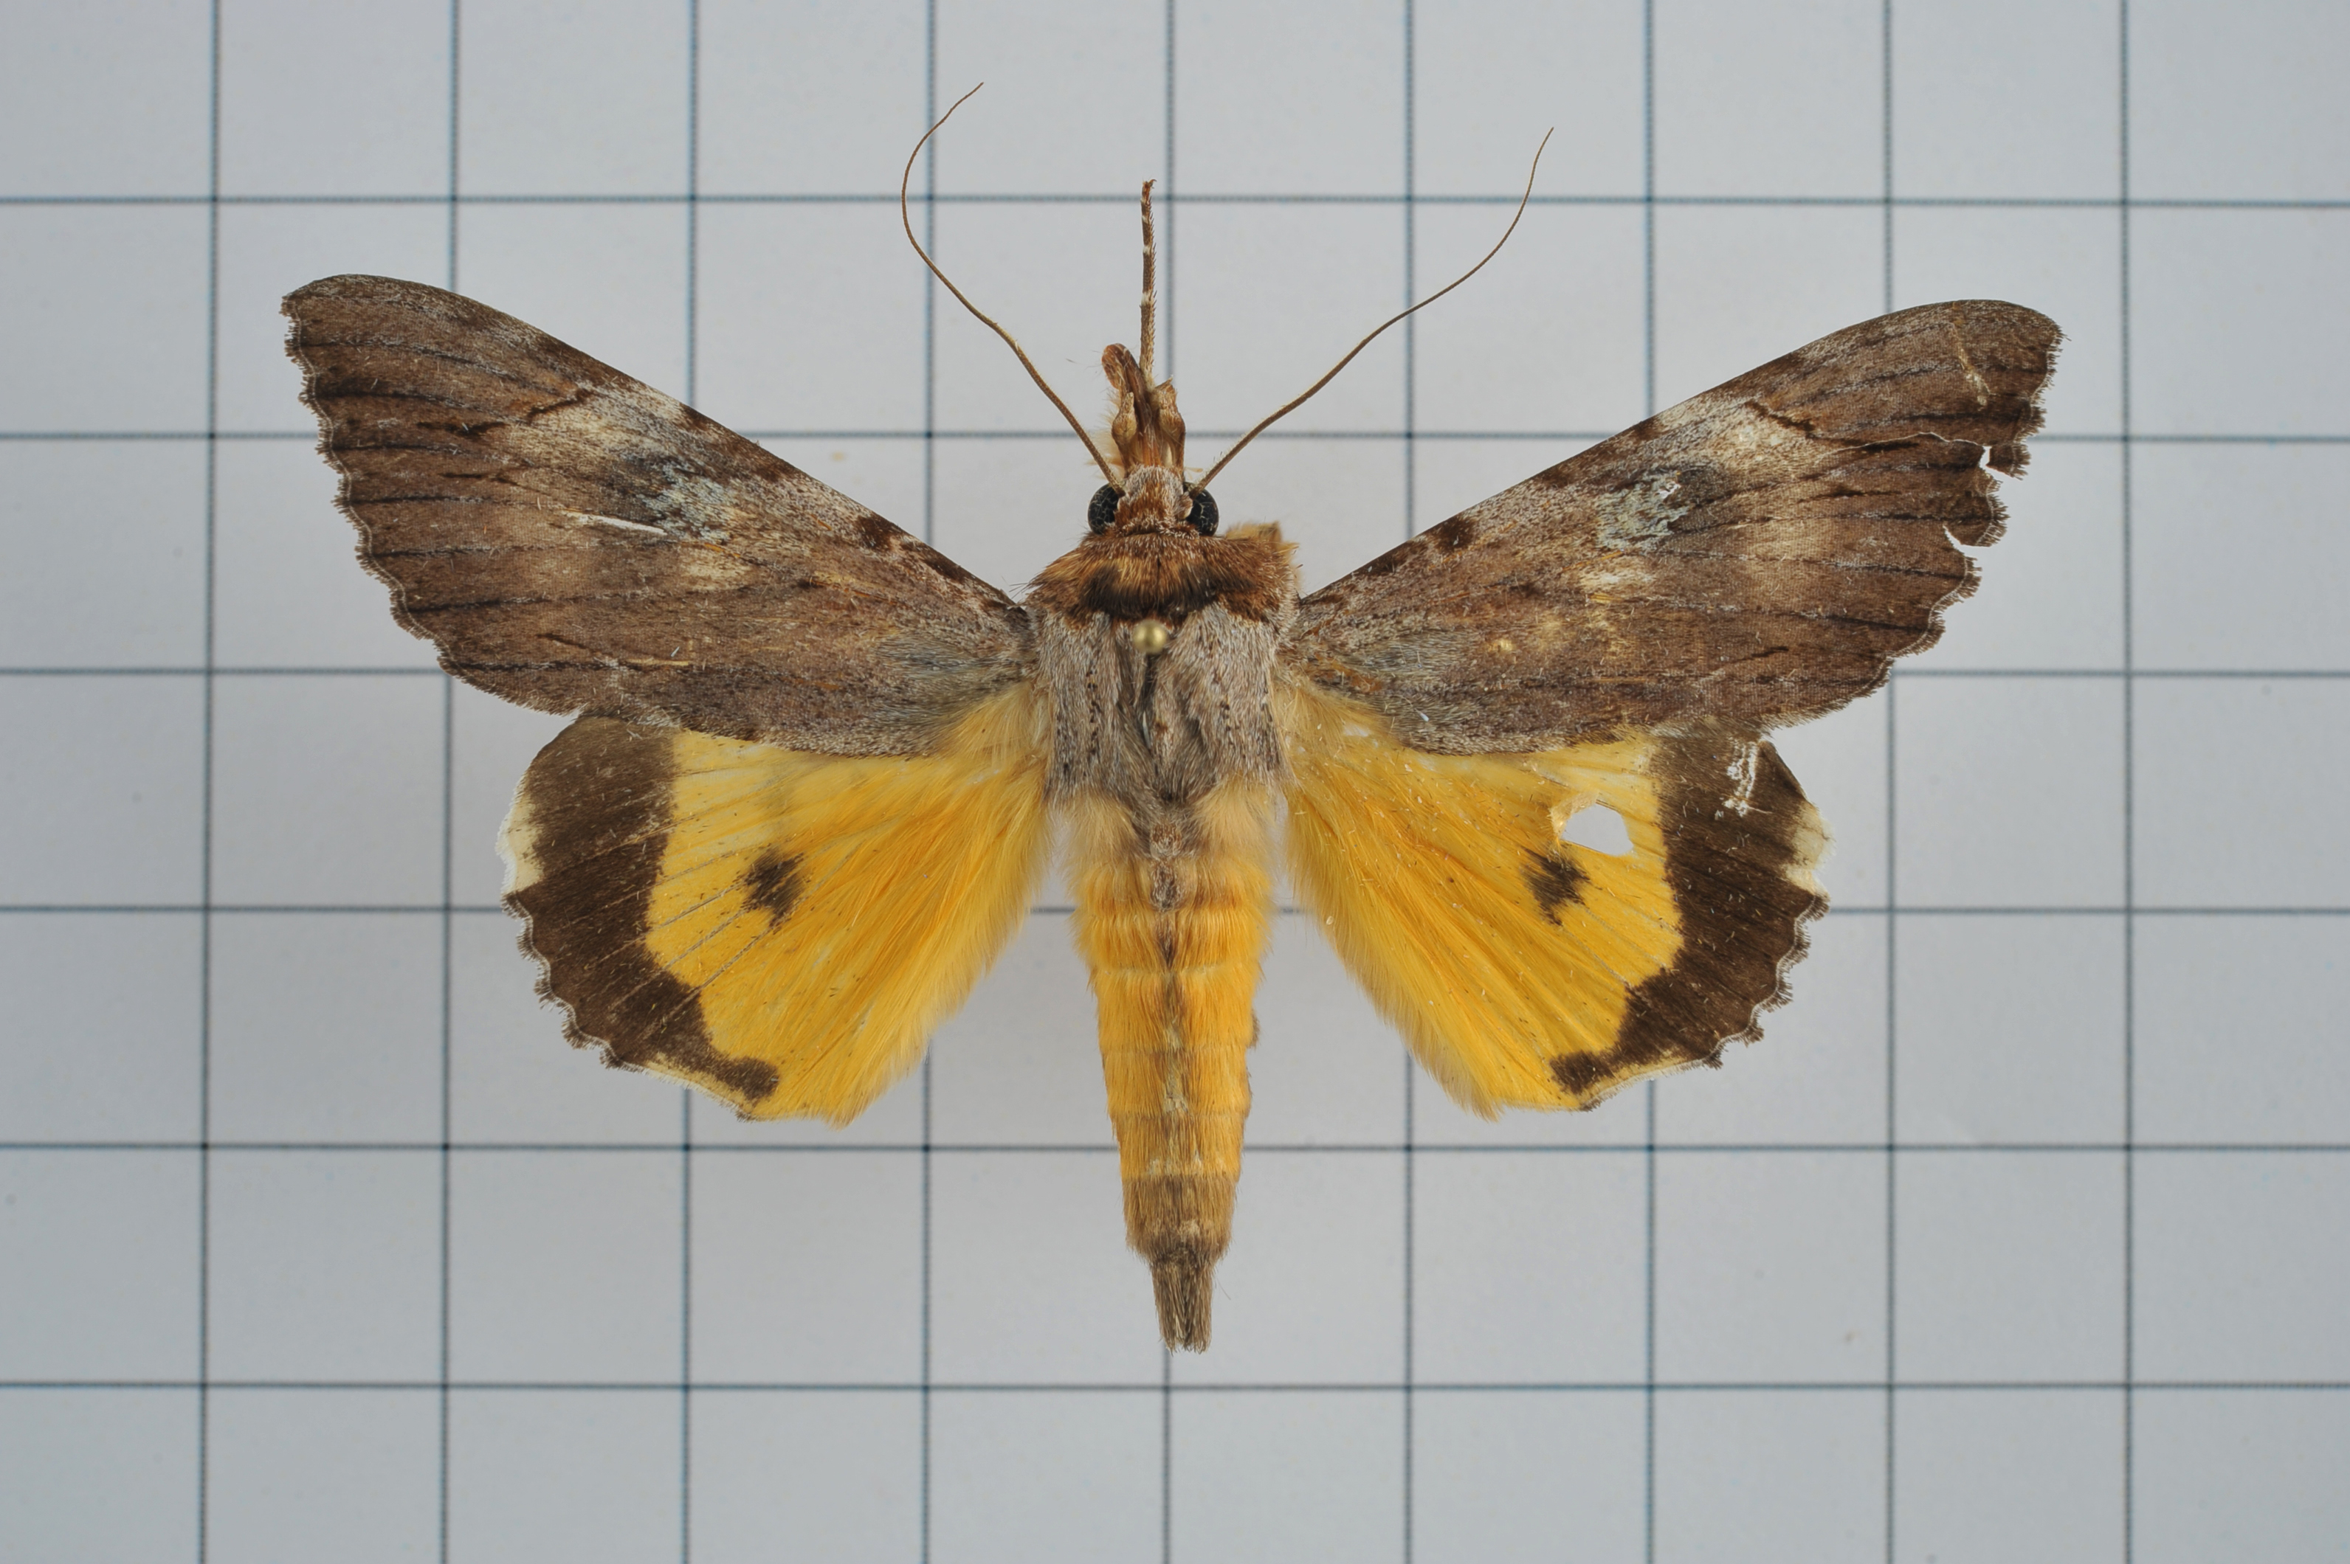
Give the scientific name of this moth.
Paracatocala macula macula
